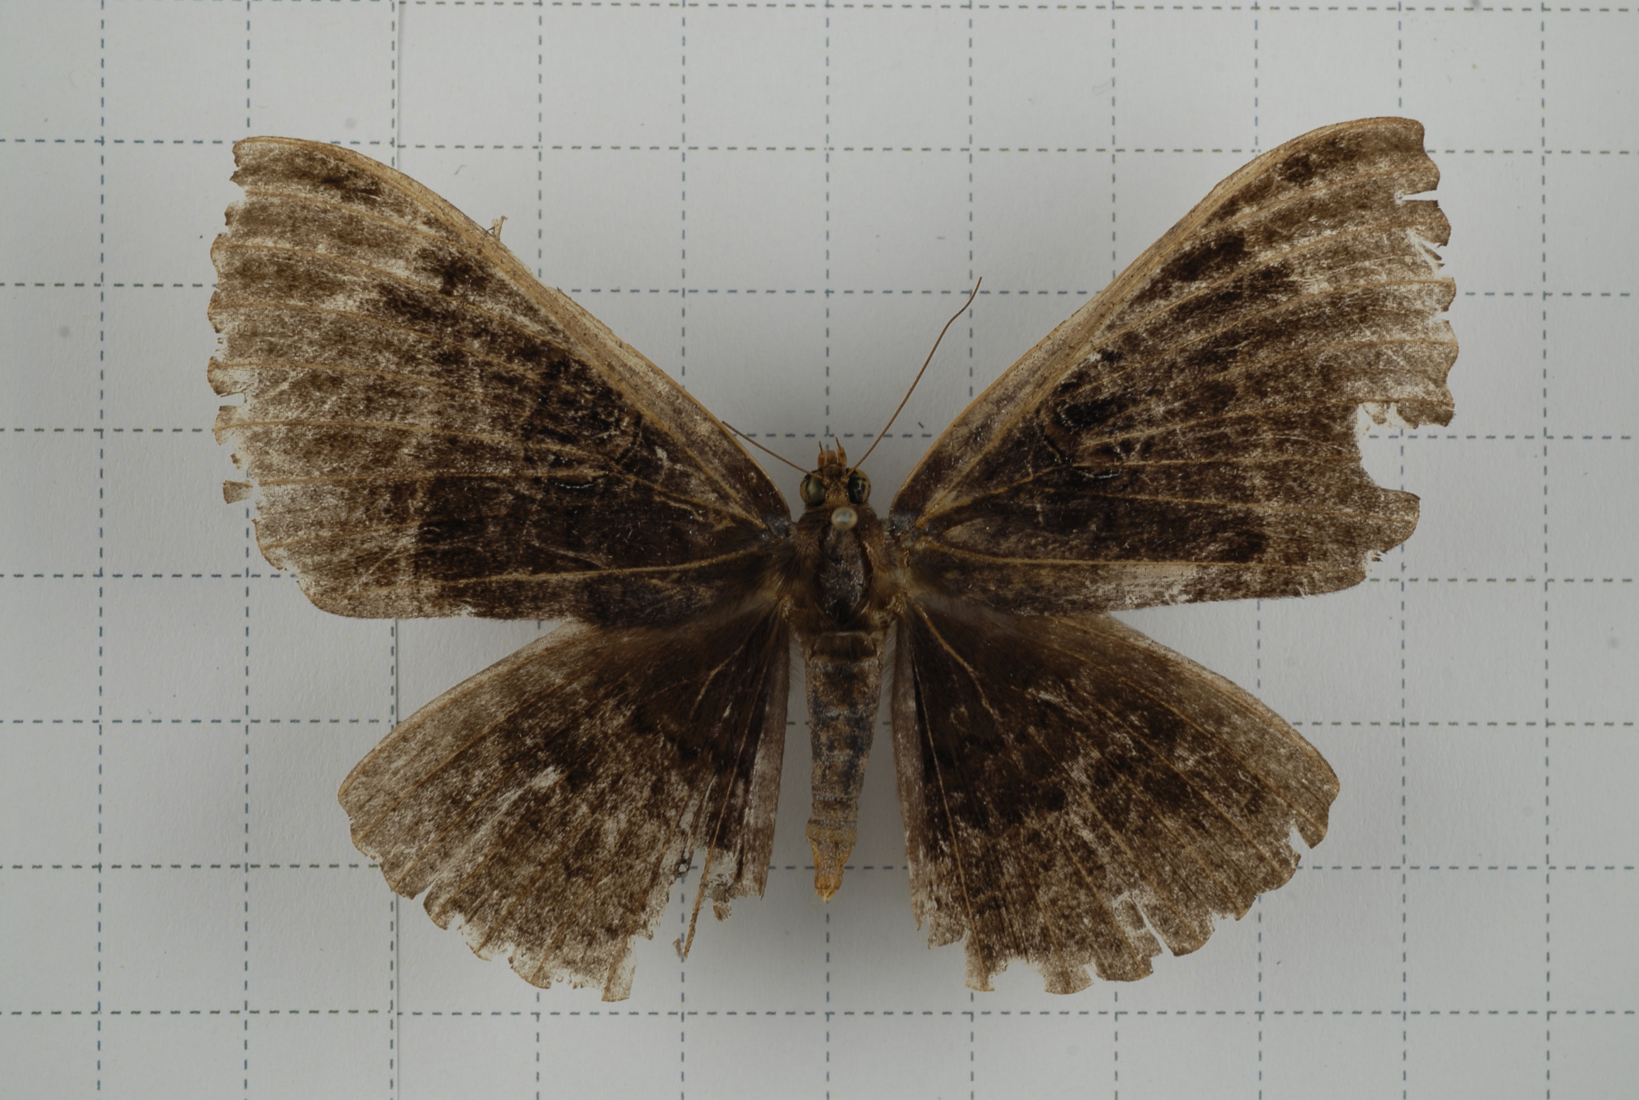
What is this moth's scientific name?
Erebus caprimulgus caprimulgus
